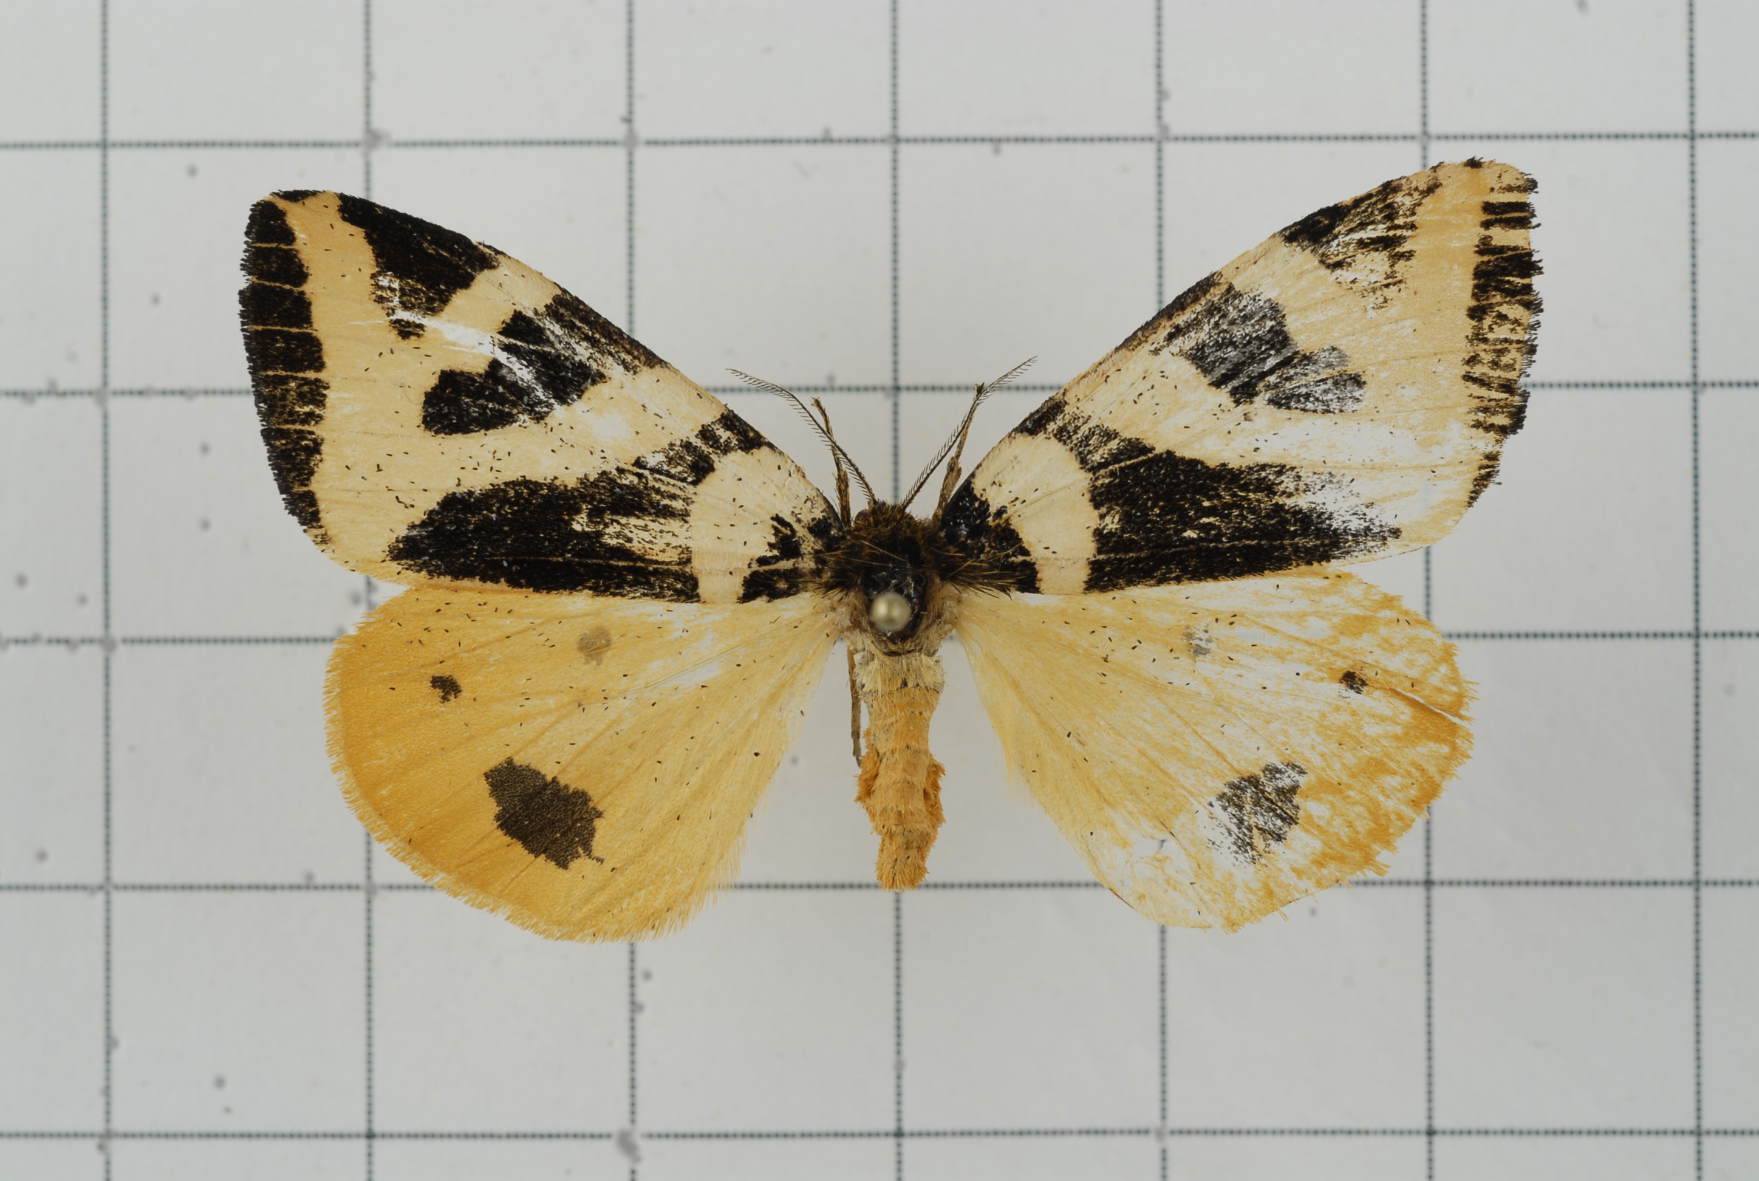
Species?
Kuromondokuga albofascia albofascia
